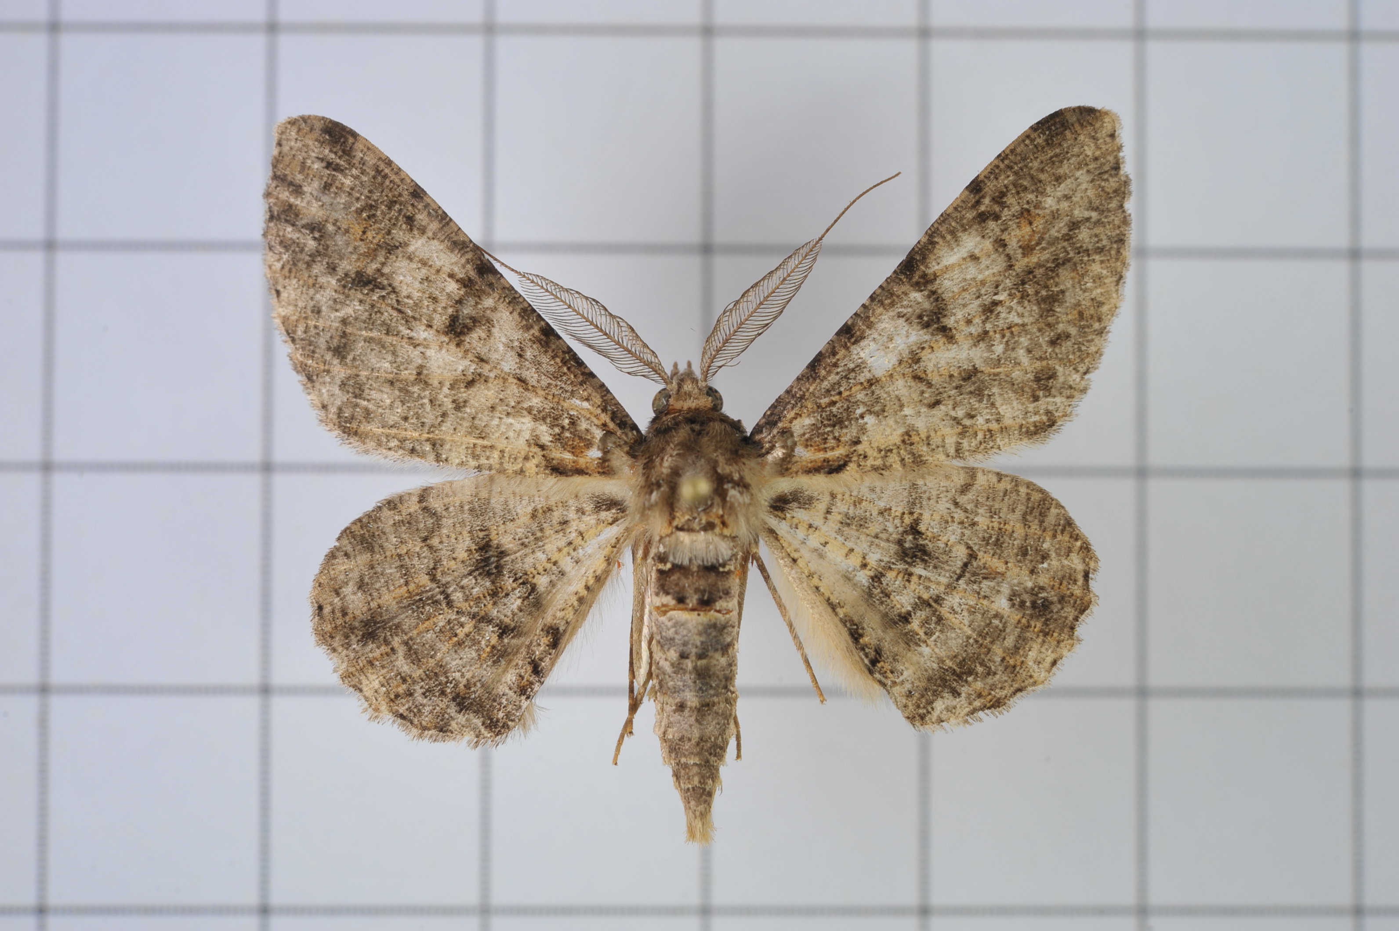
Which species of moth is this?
Cleora fraterna
